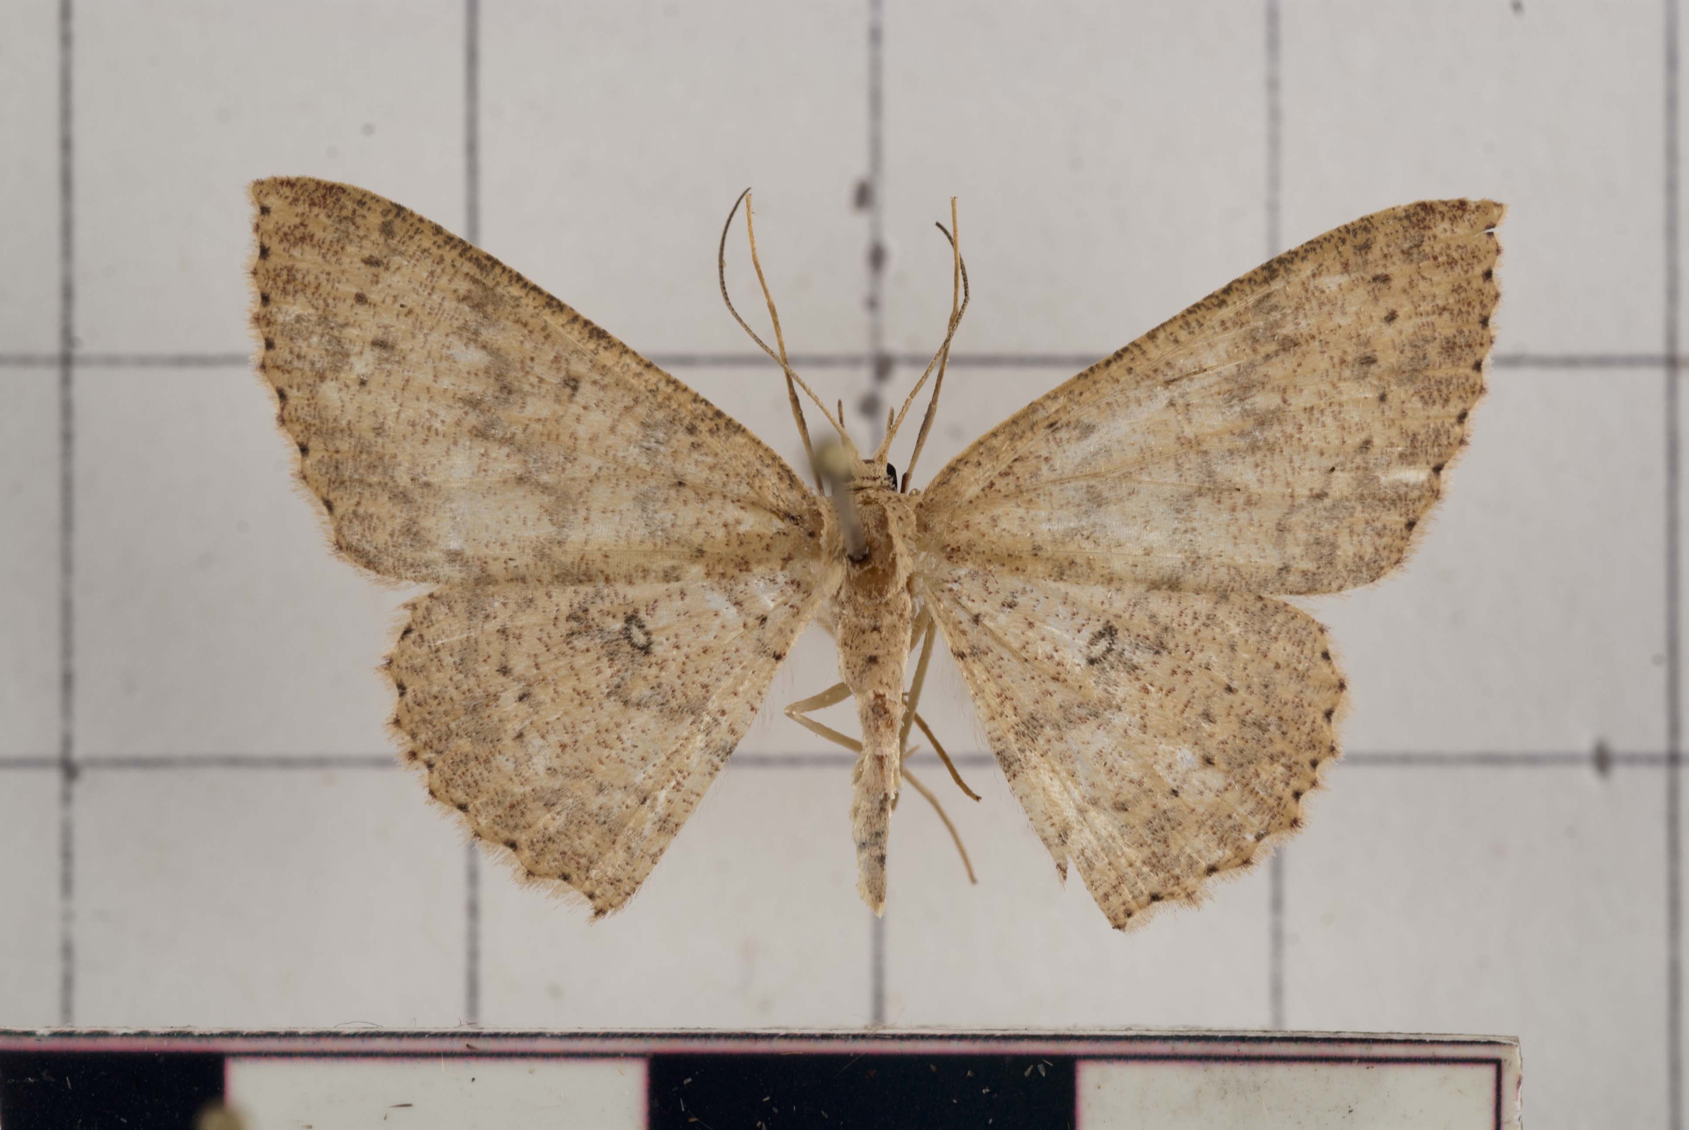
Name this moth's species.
Cyclophora intermixtaria intermixtaria
